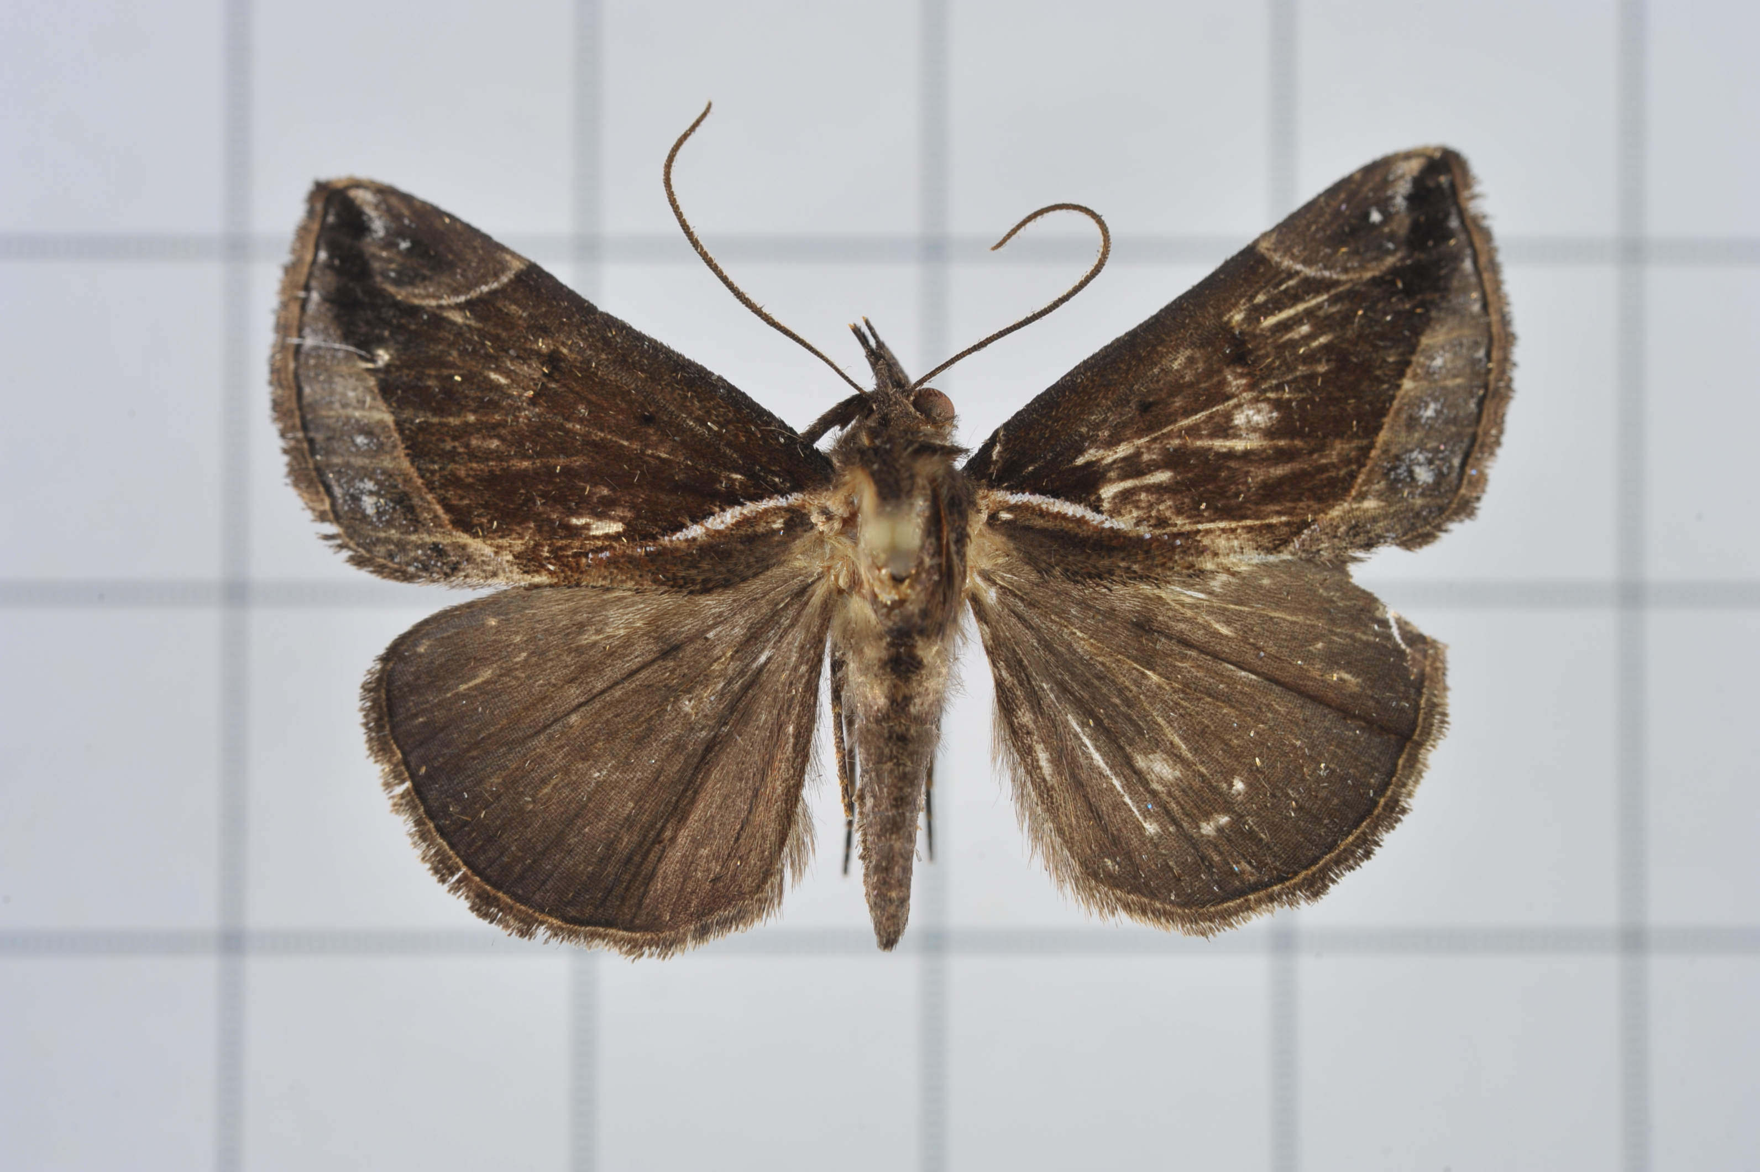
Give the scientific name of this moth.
Hypena perspicua
